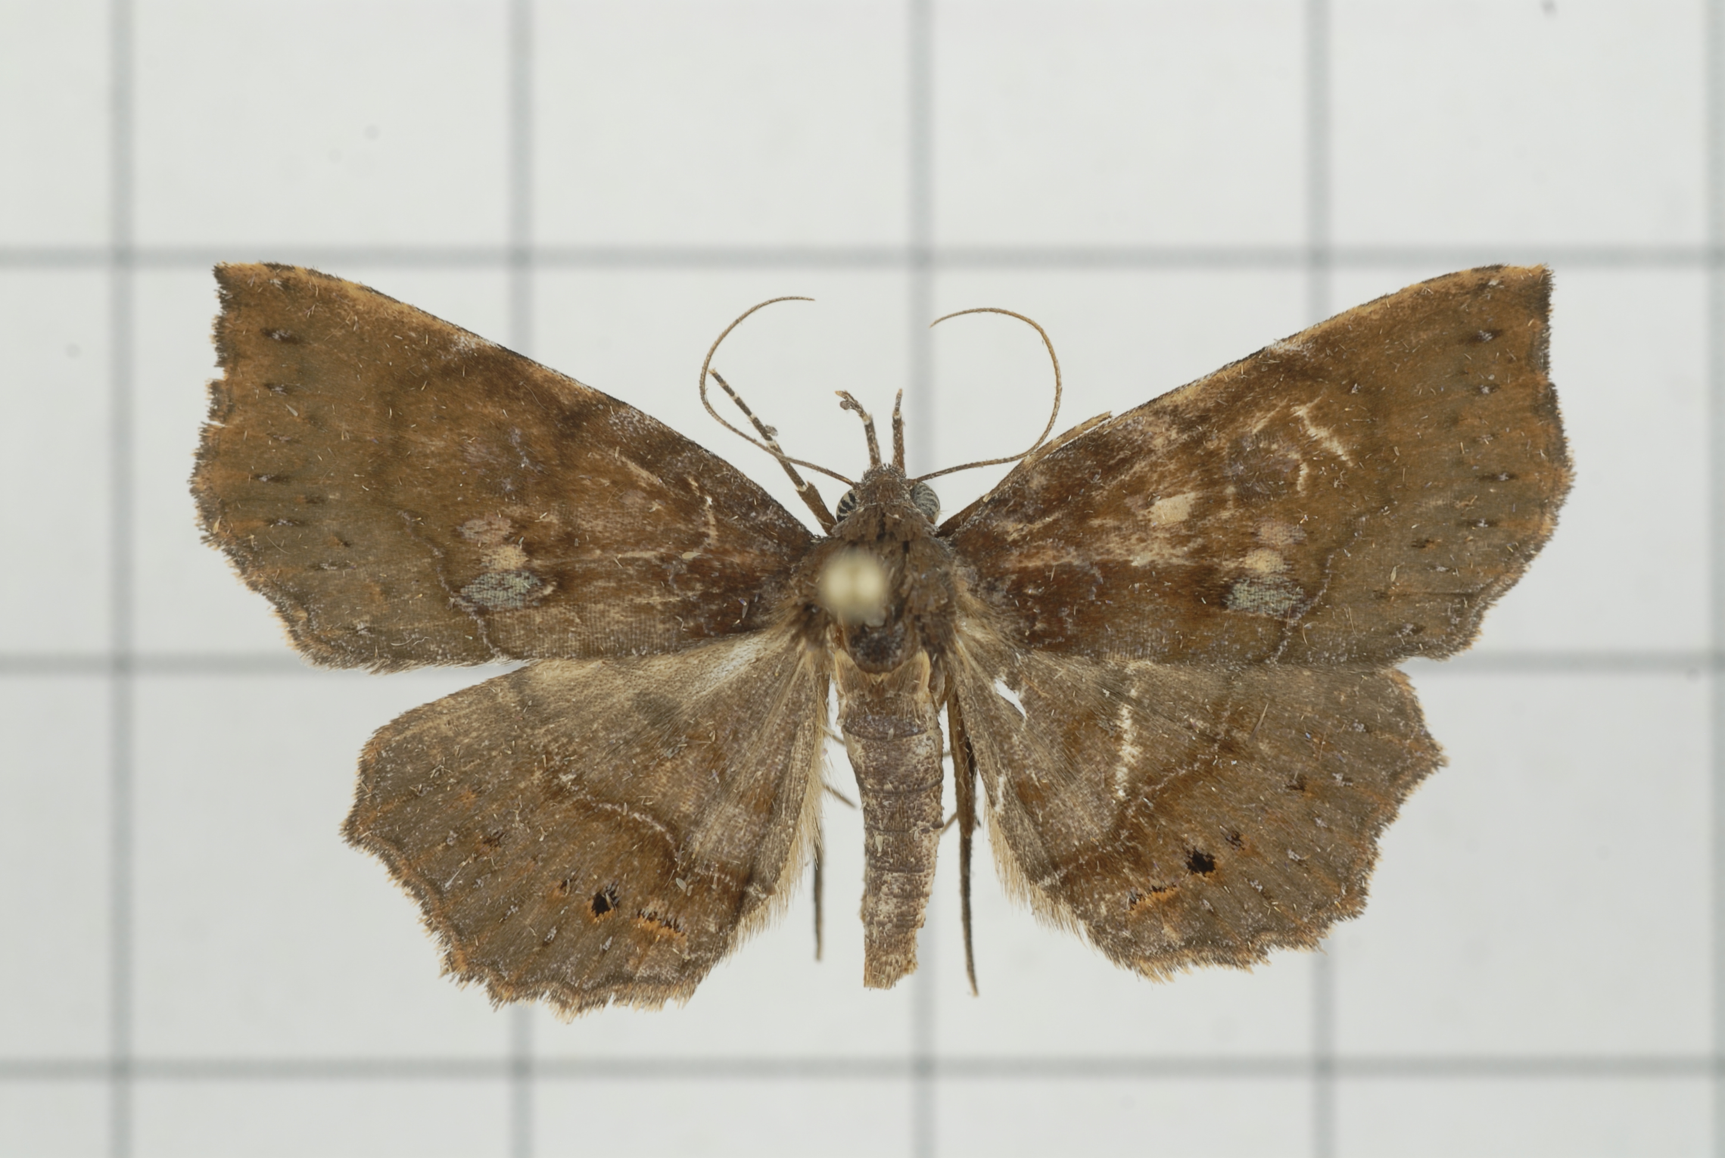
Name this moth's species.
Eutrogia morosa
